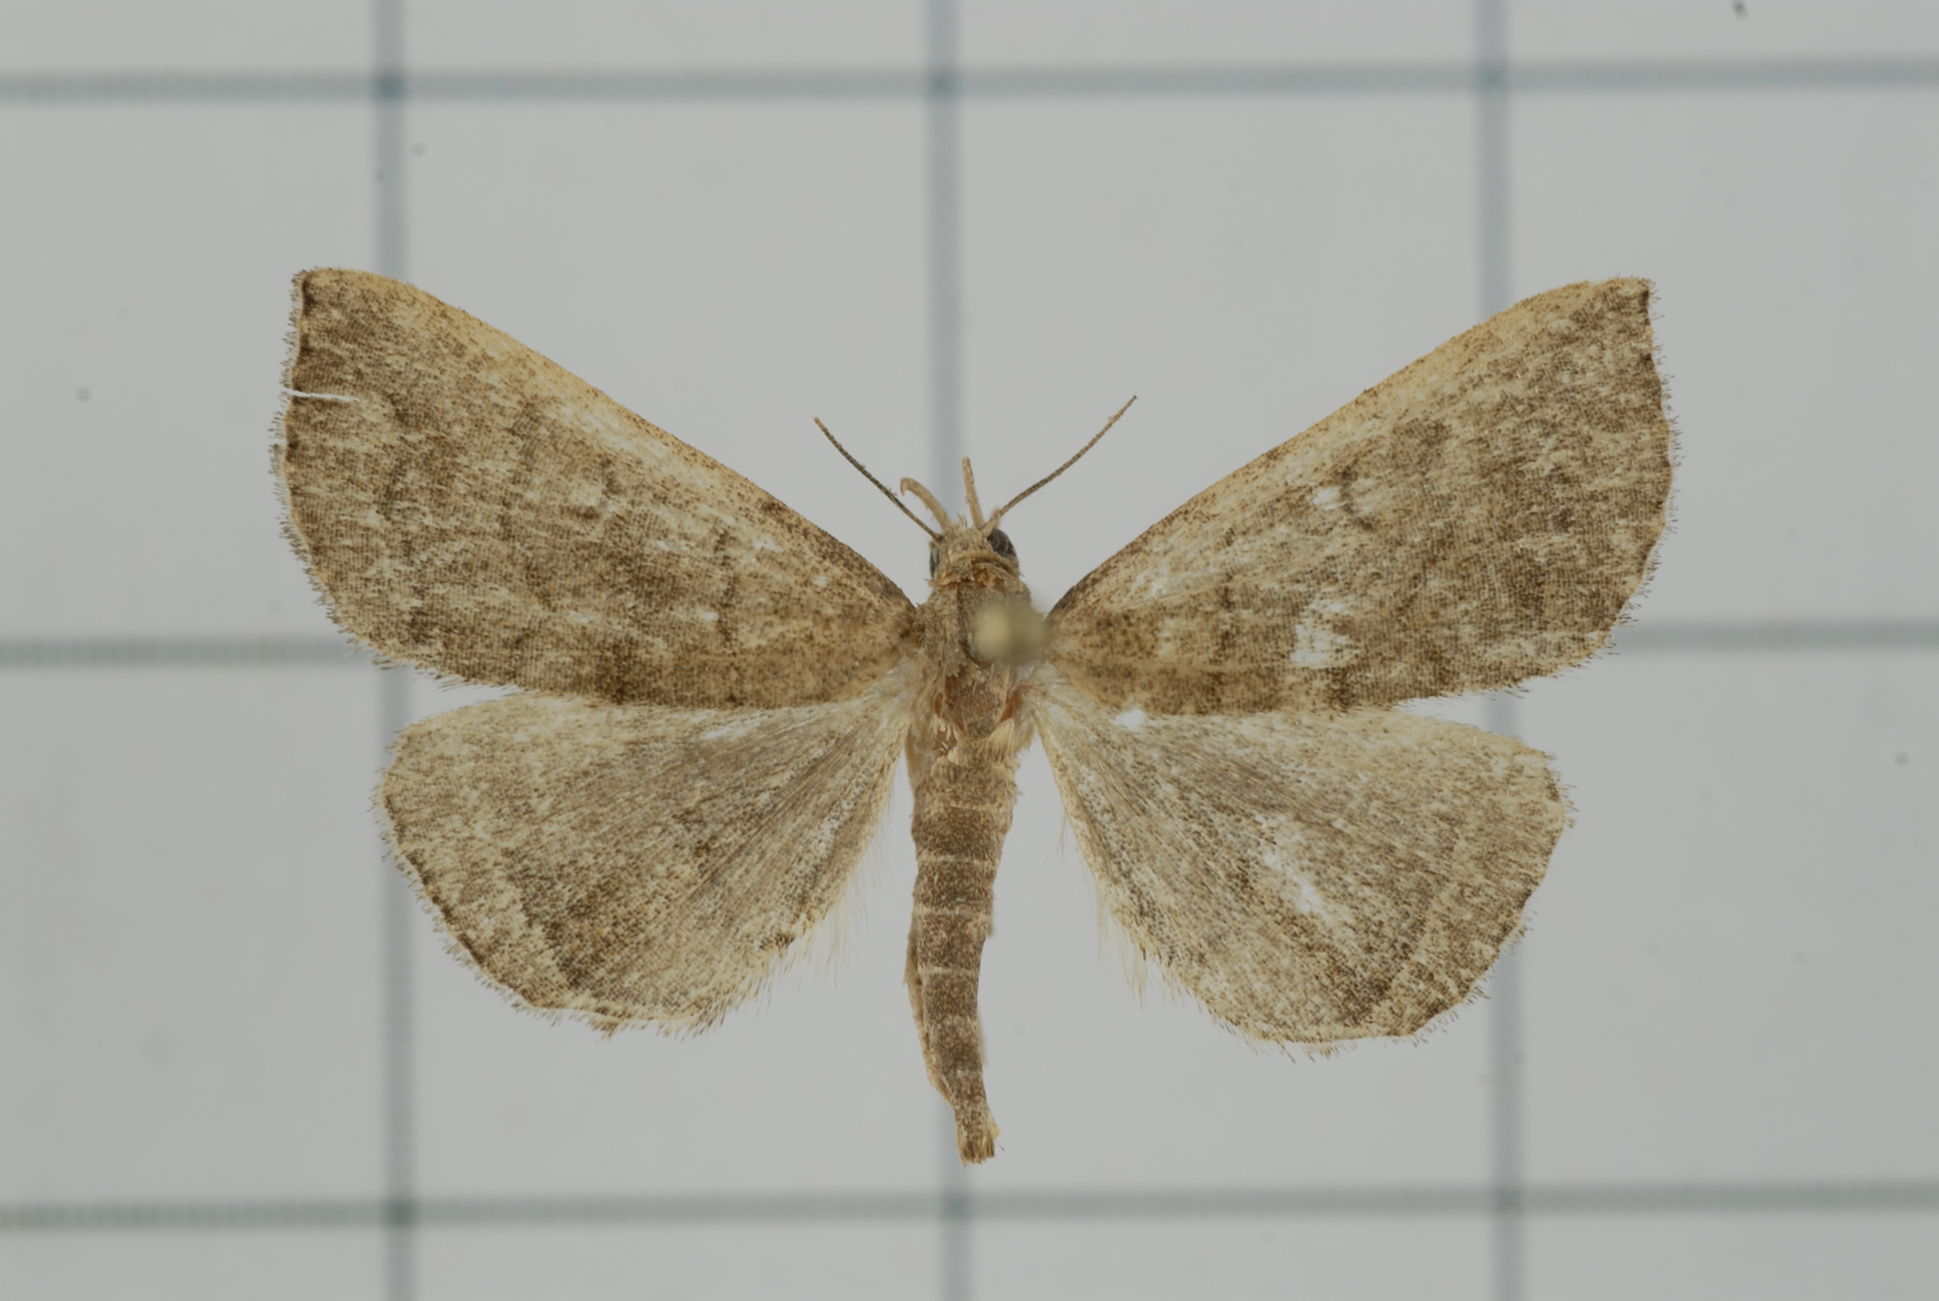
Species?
Herminia undulata
